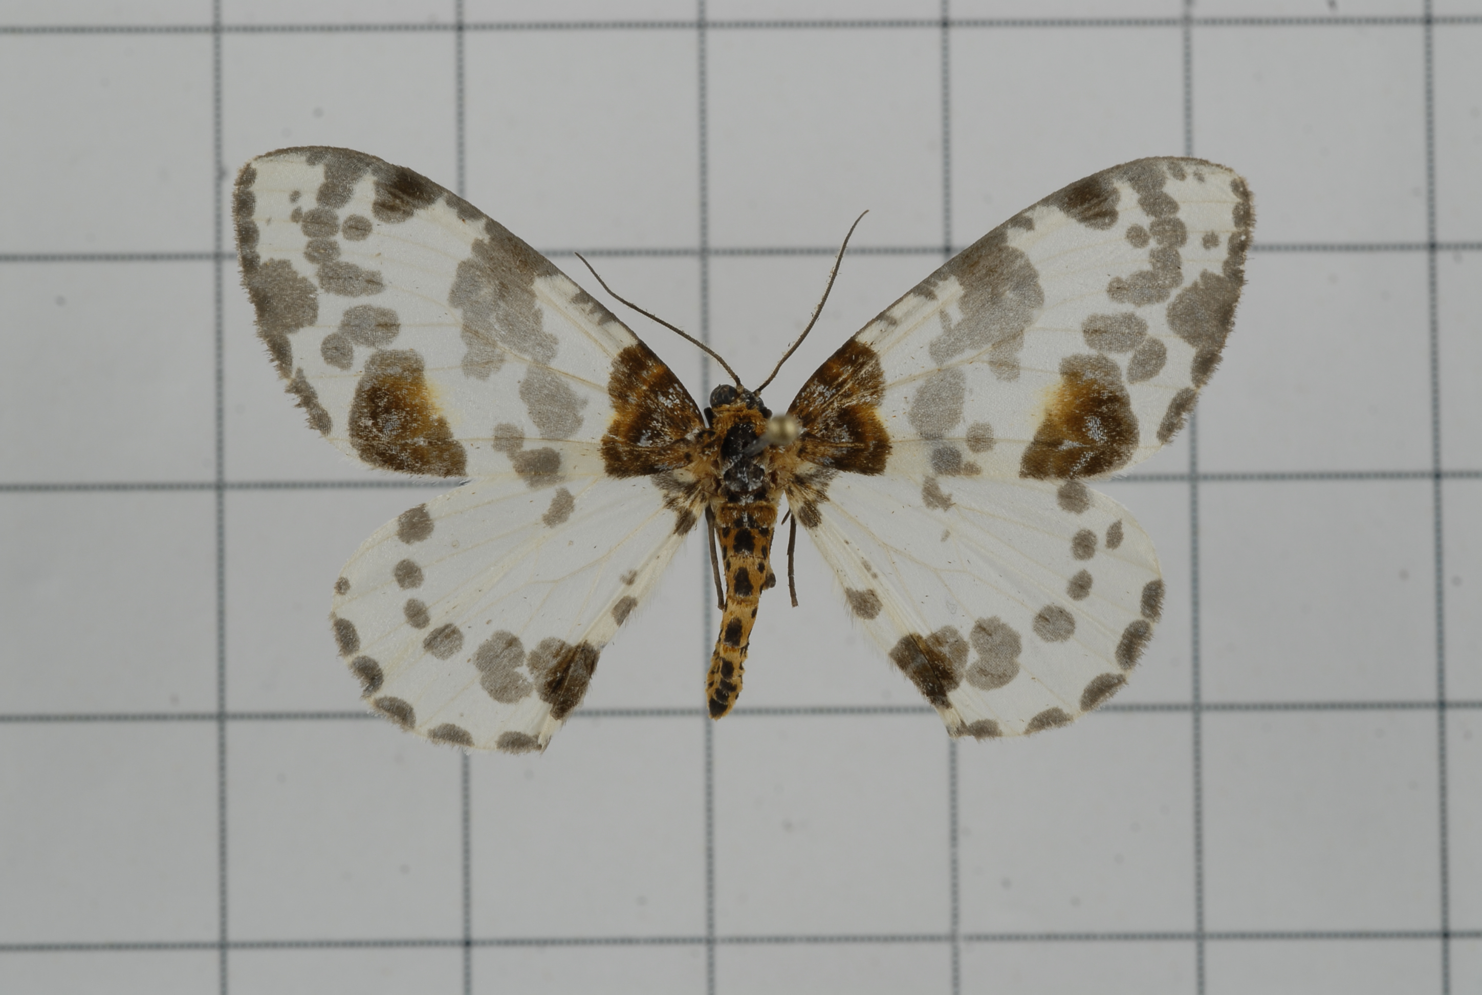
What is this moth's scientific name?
Abraxas adilluminata
